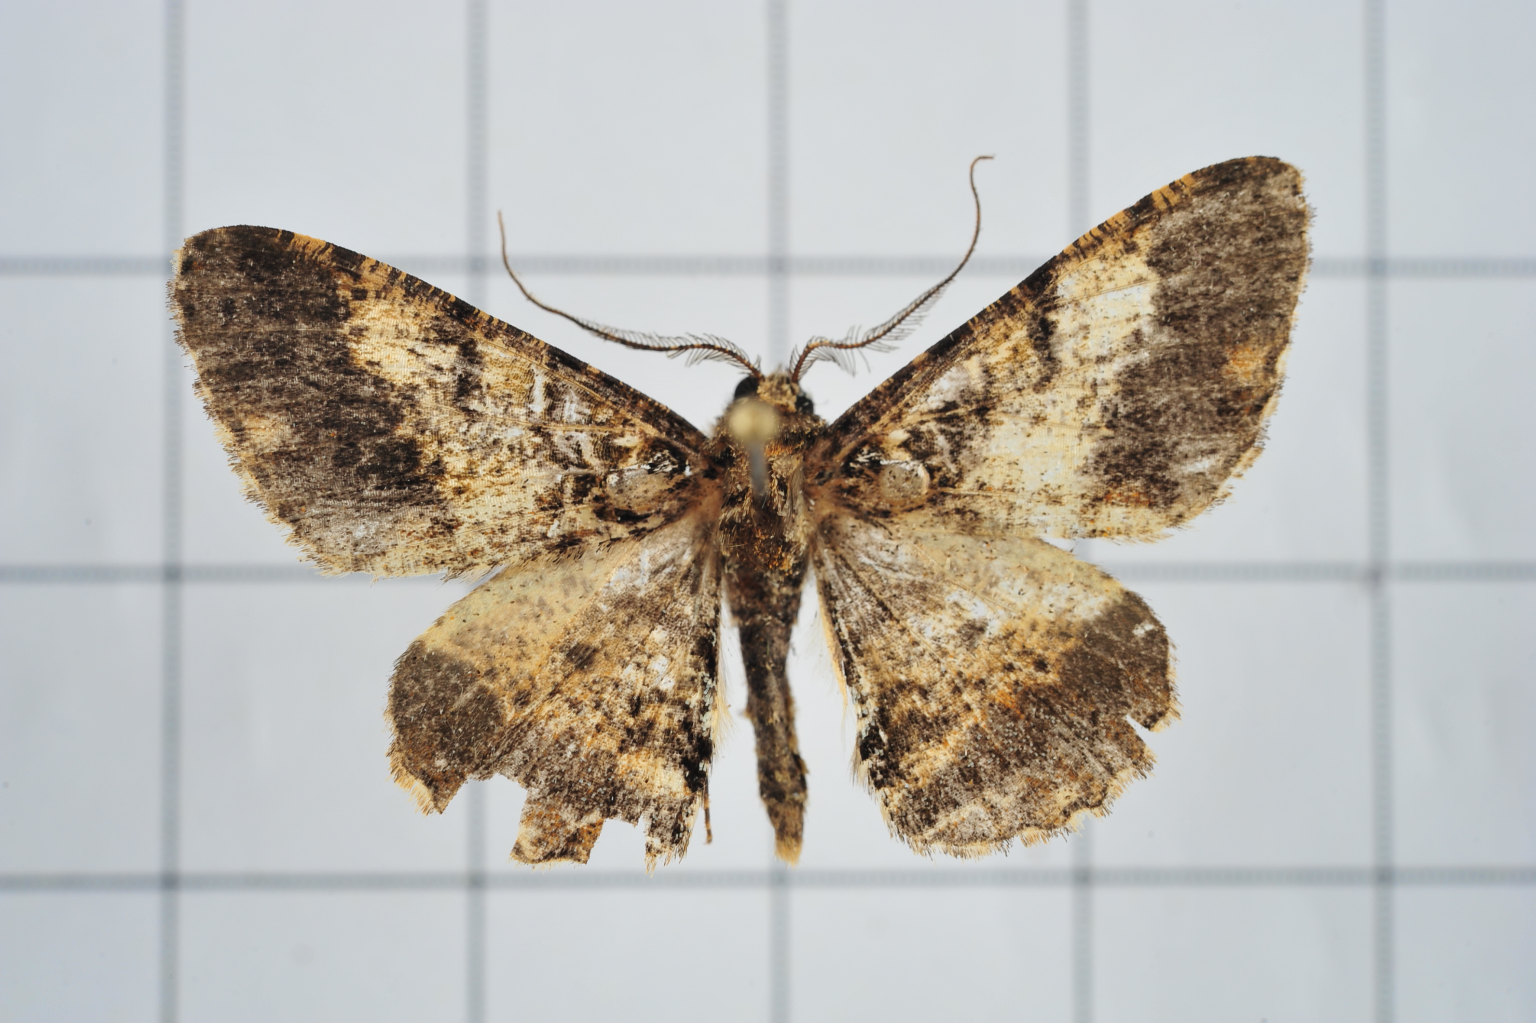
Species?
Alcis taiwanovariegata
